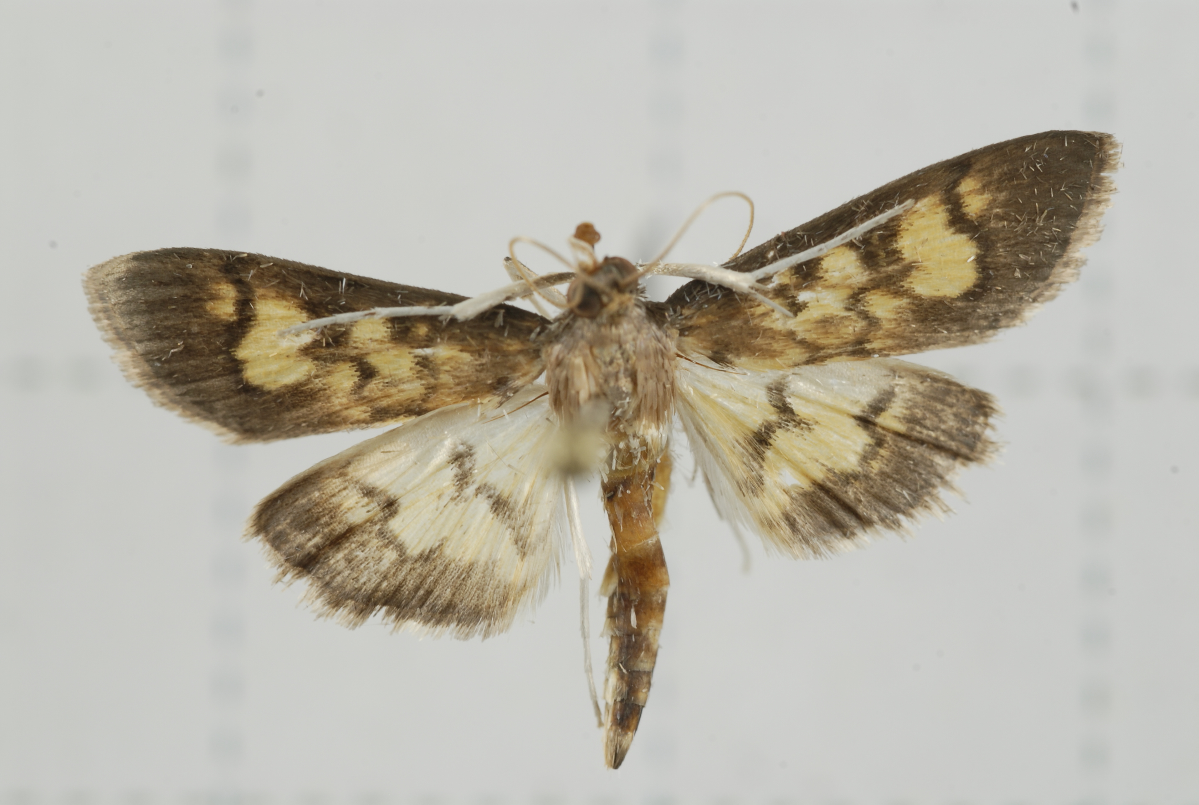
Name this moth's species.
Sameodes aptalis
